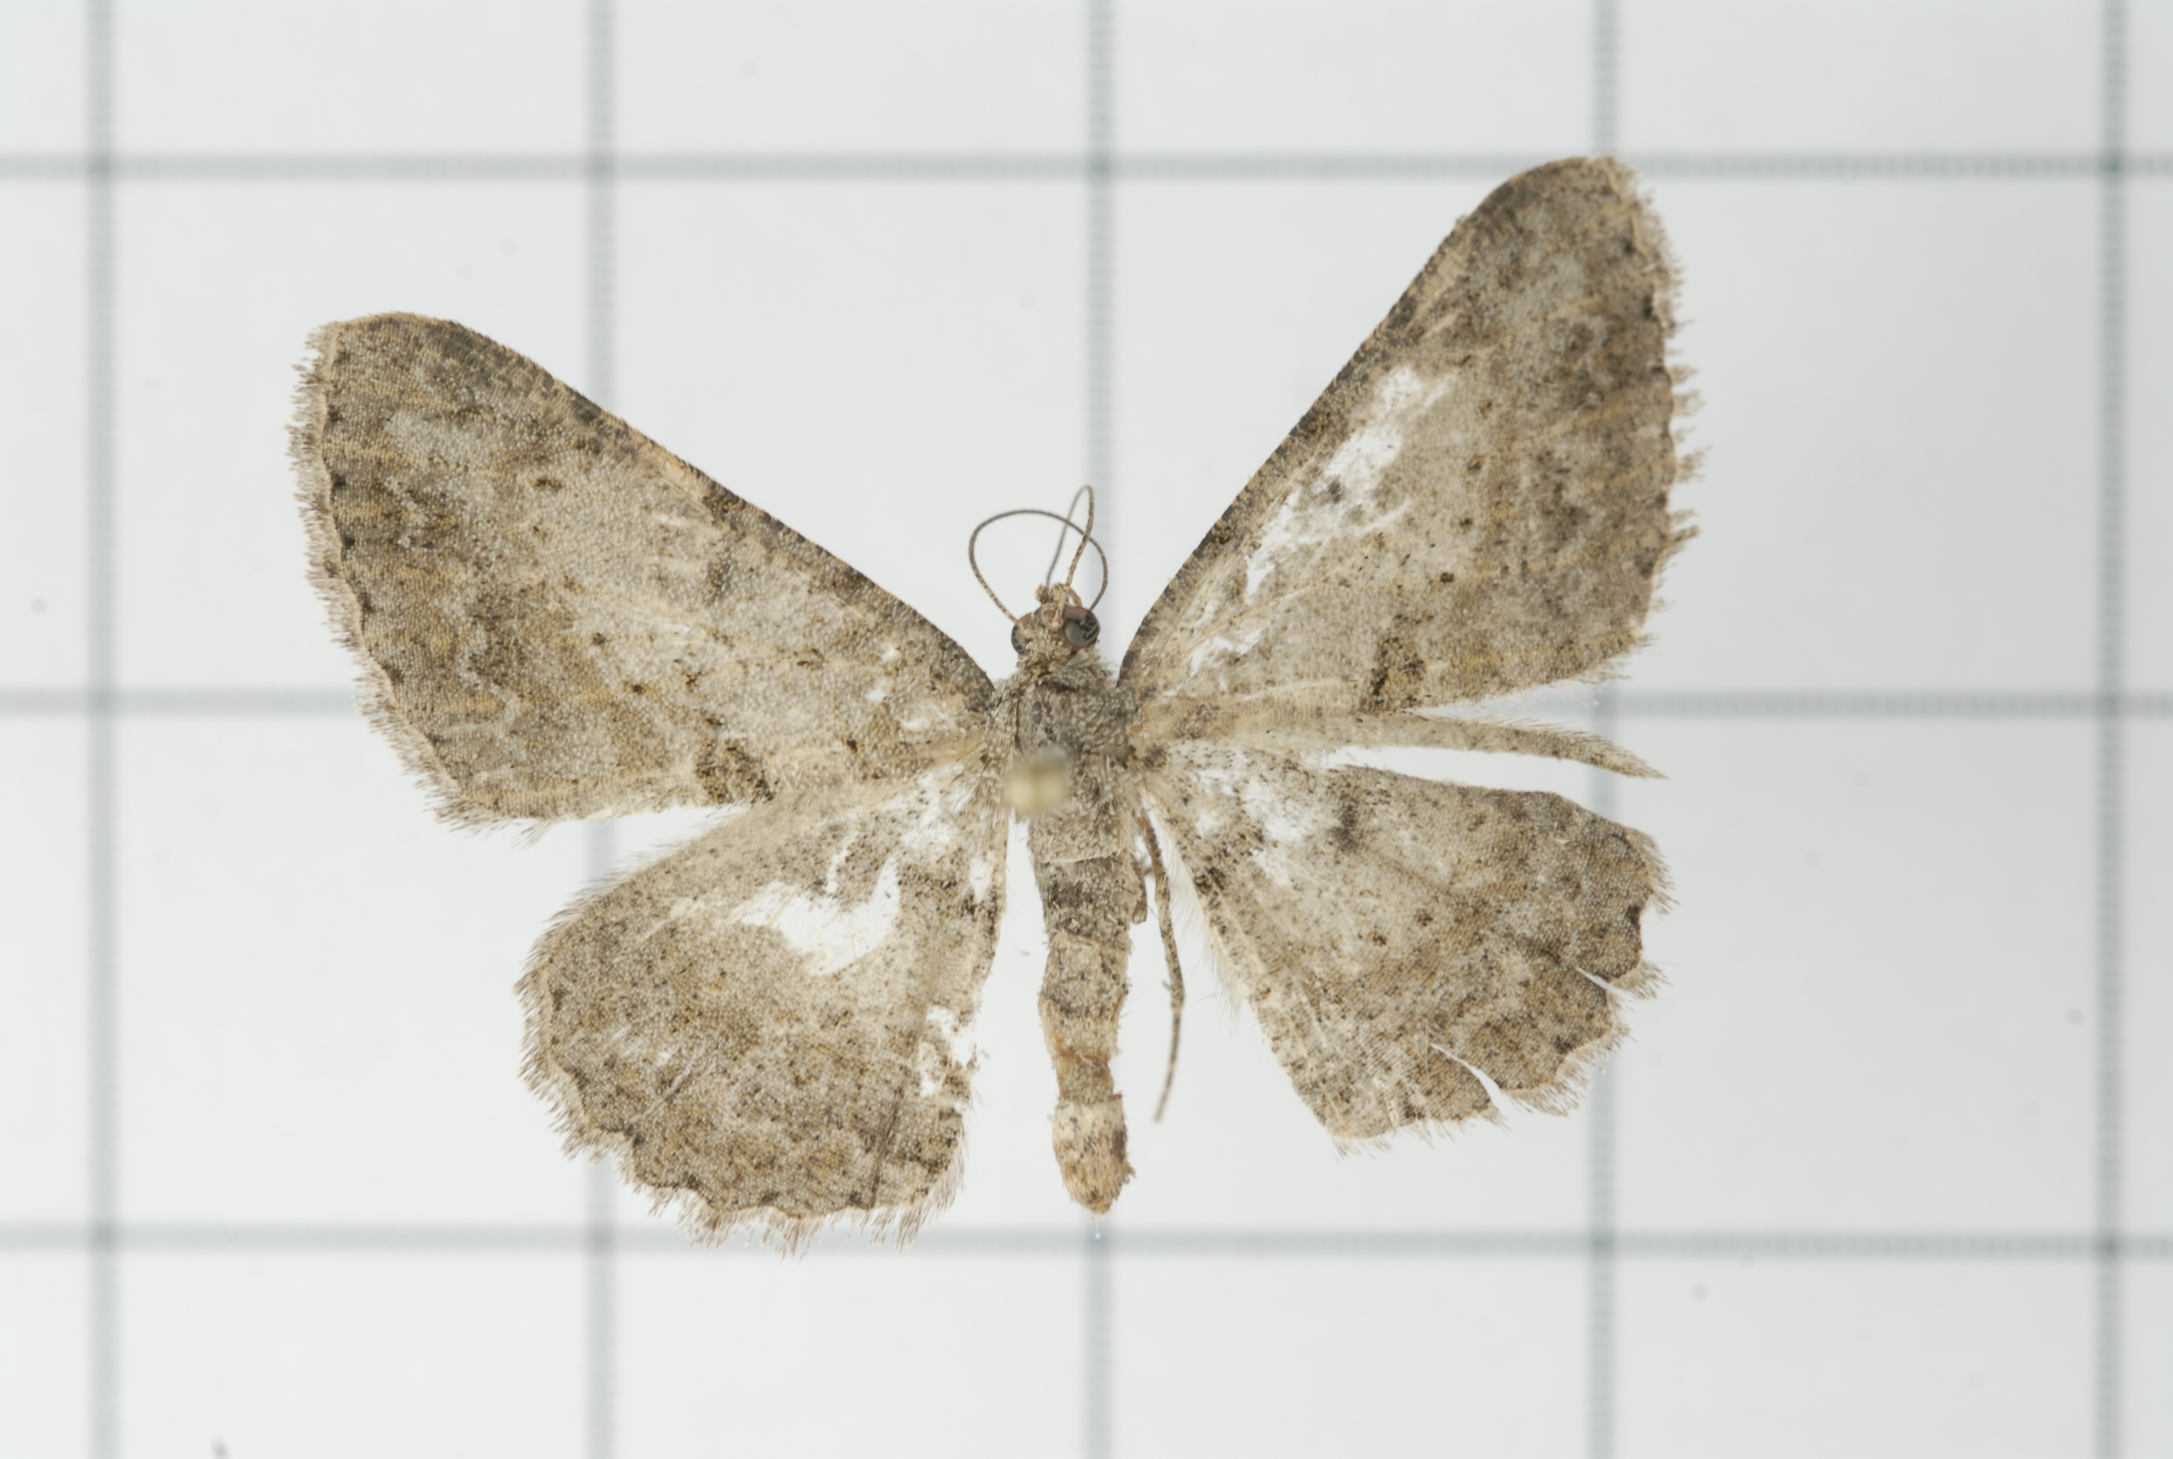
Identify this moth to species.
Psilalcis breta rantaizana
